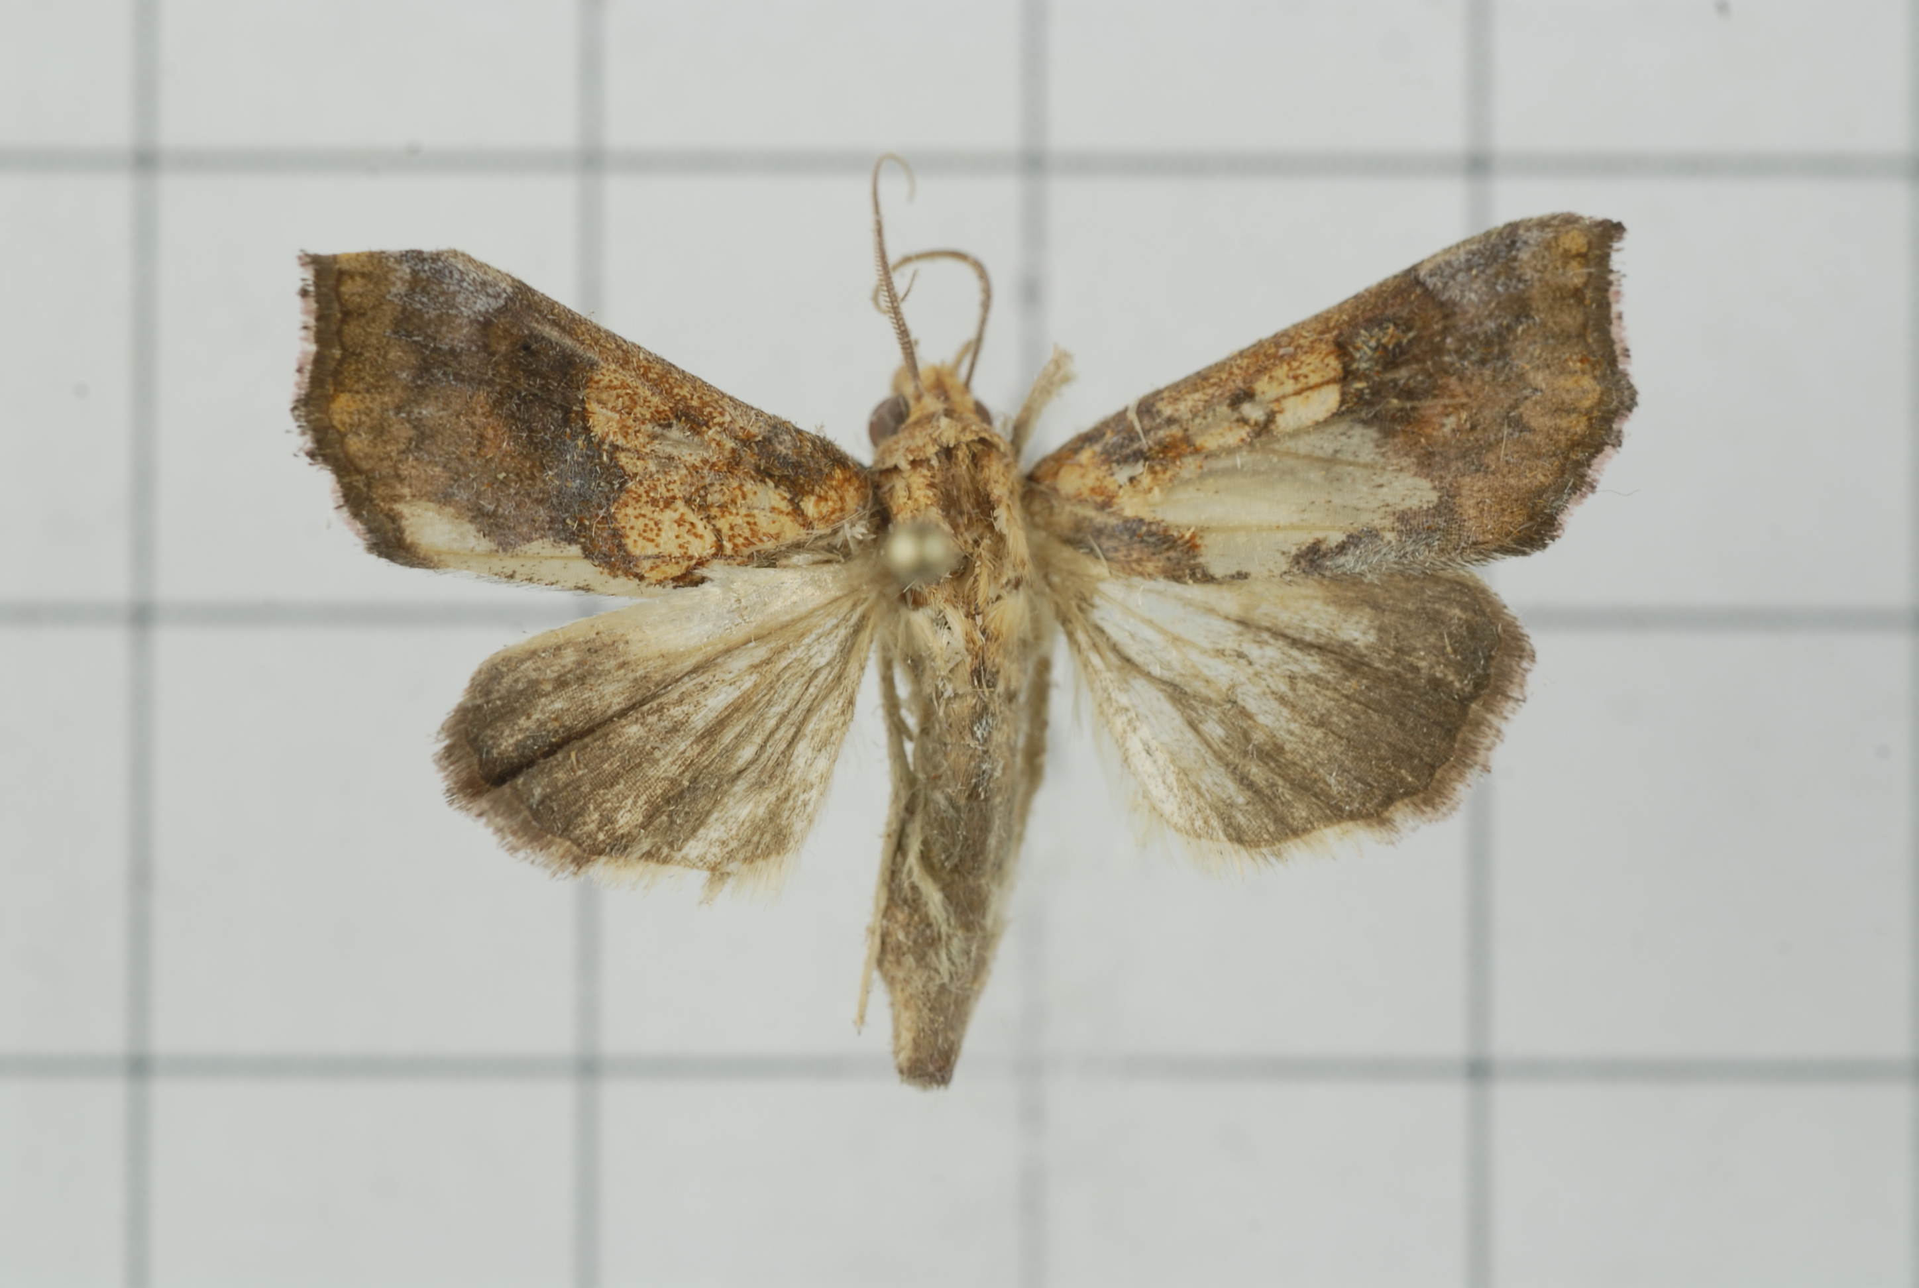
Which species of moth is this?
Cosmophila lyona
